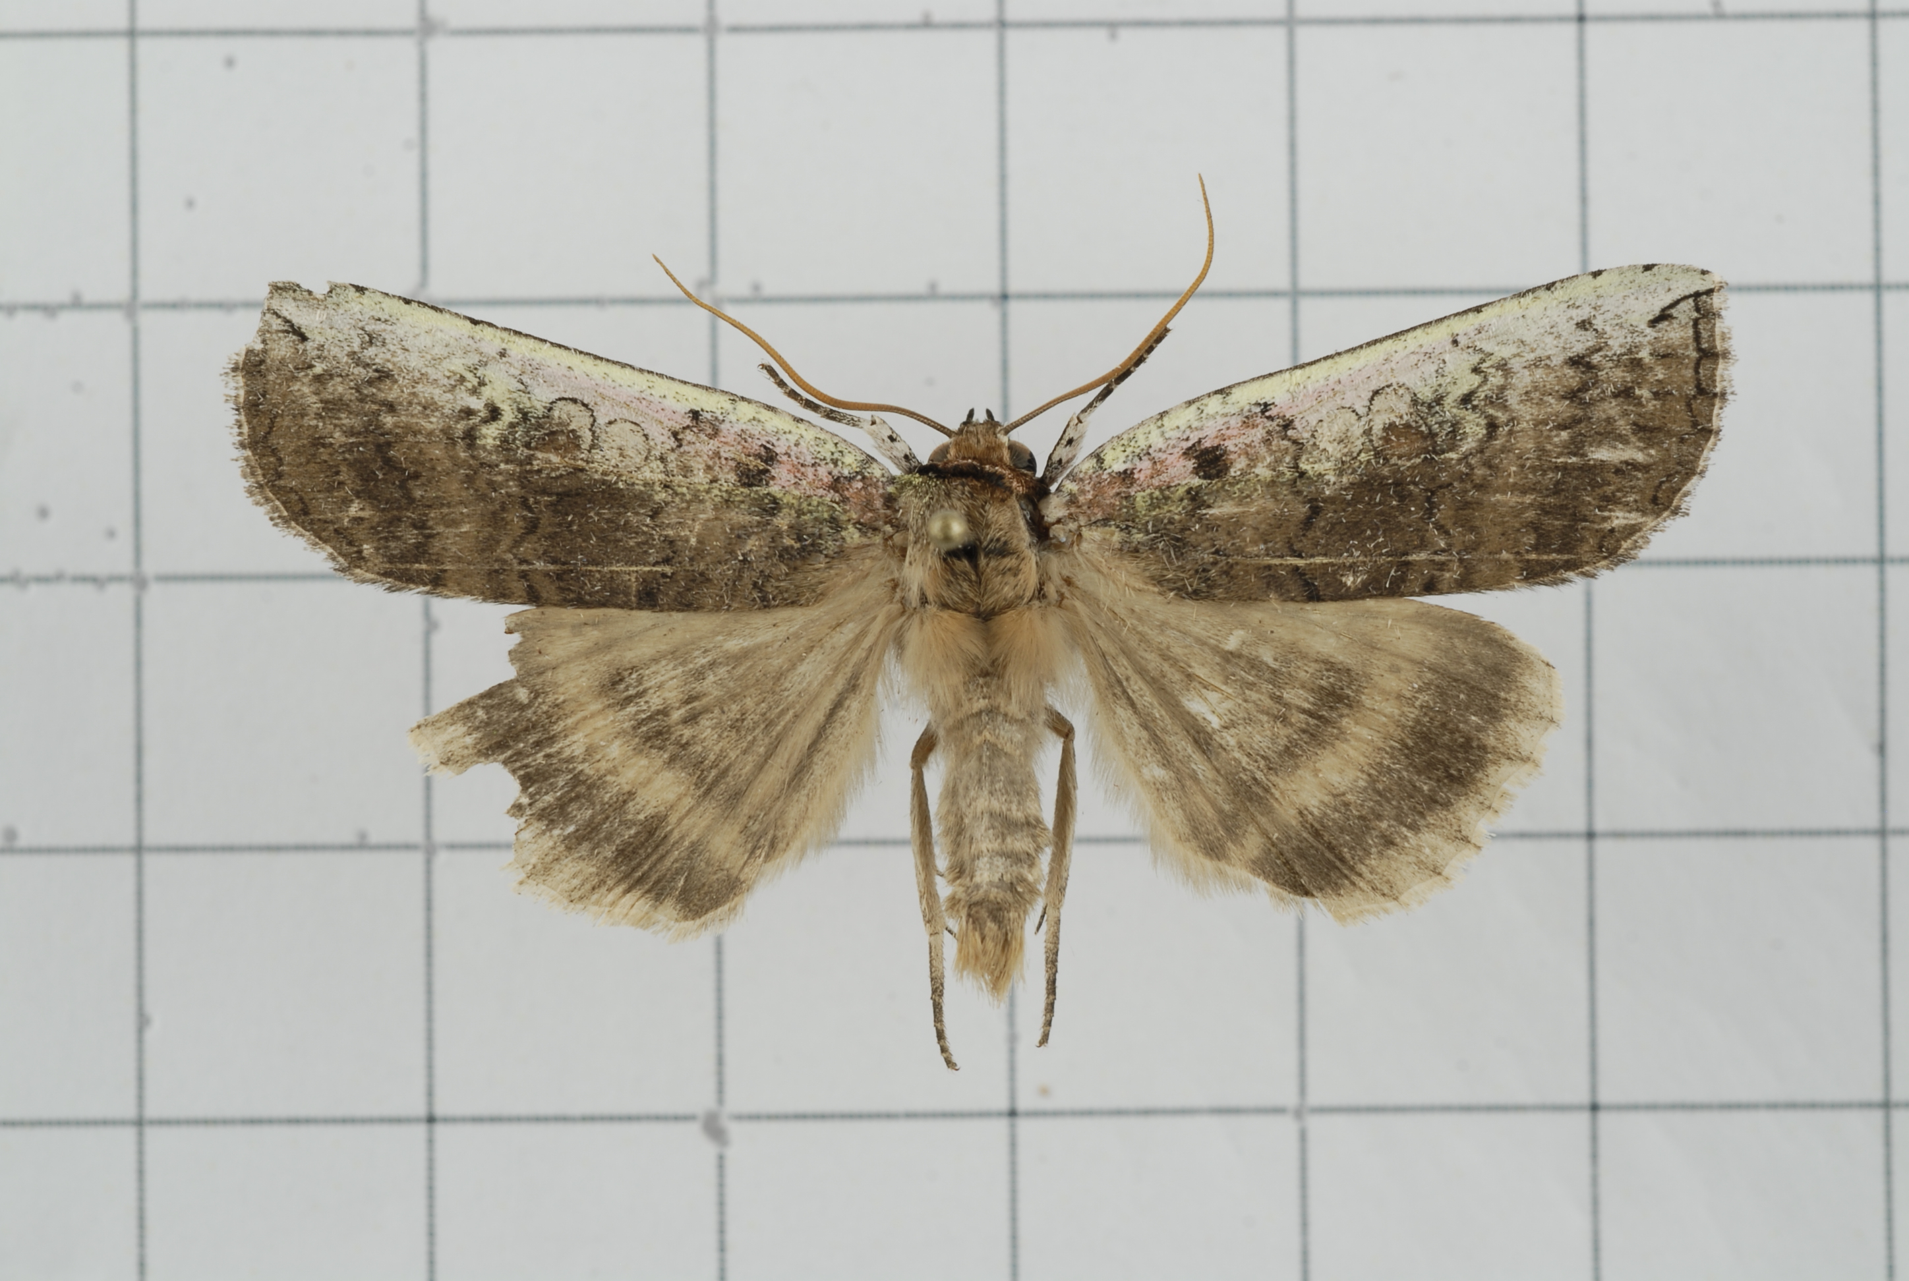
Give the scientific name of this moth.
Tethea oberthueri taiwana
